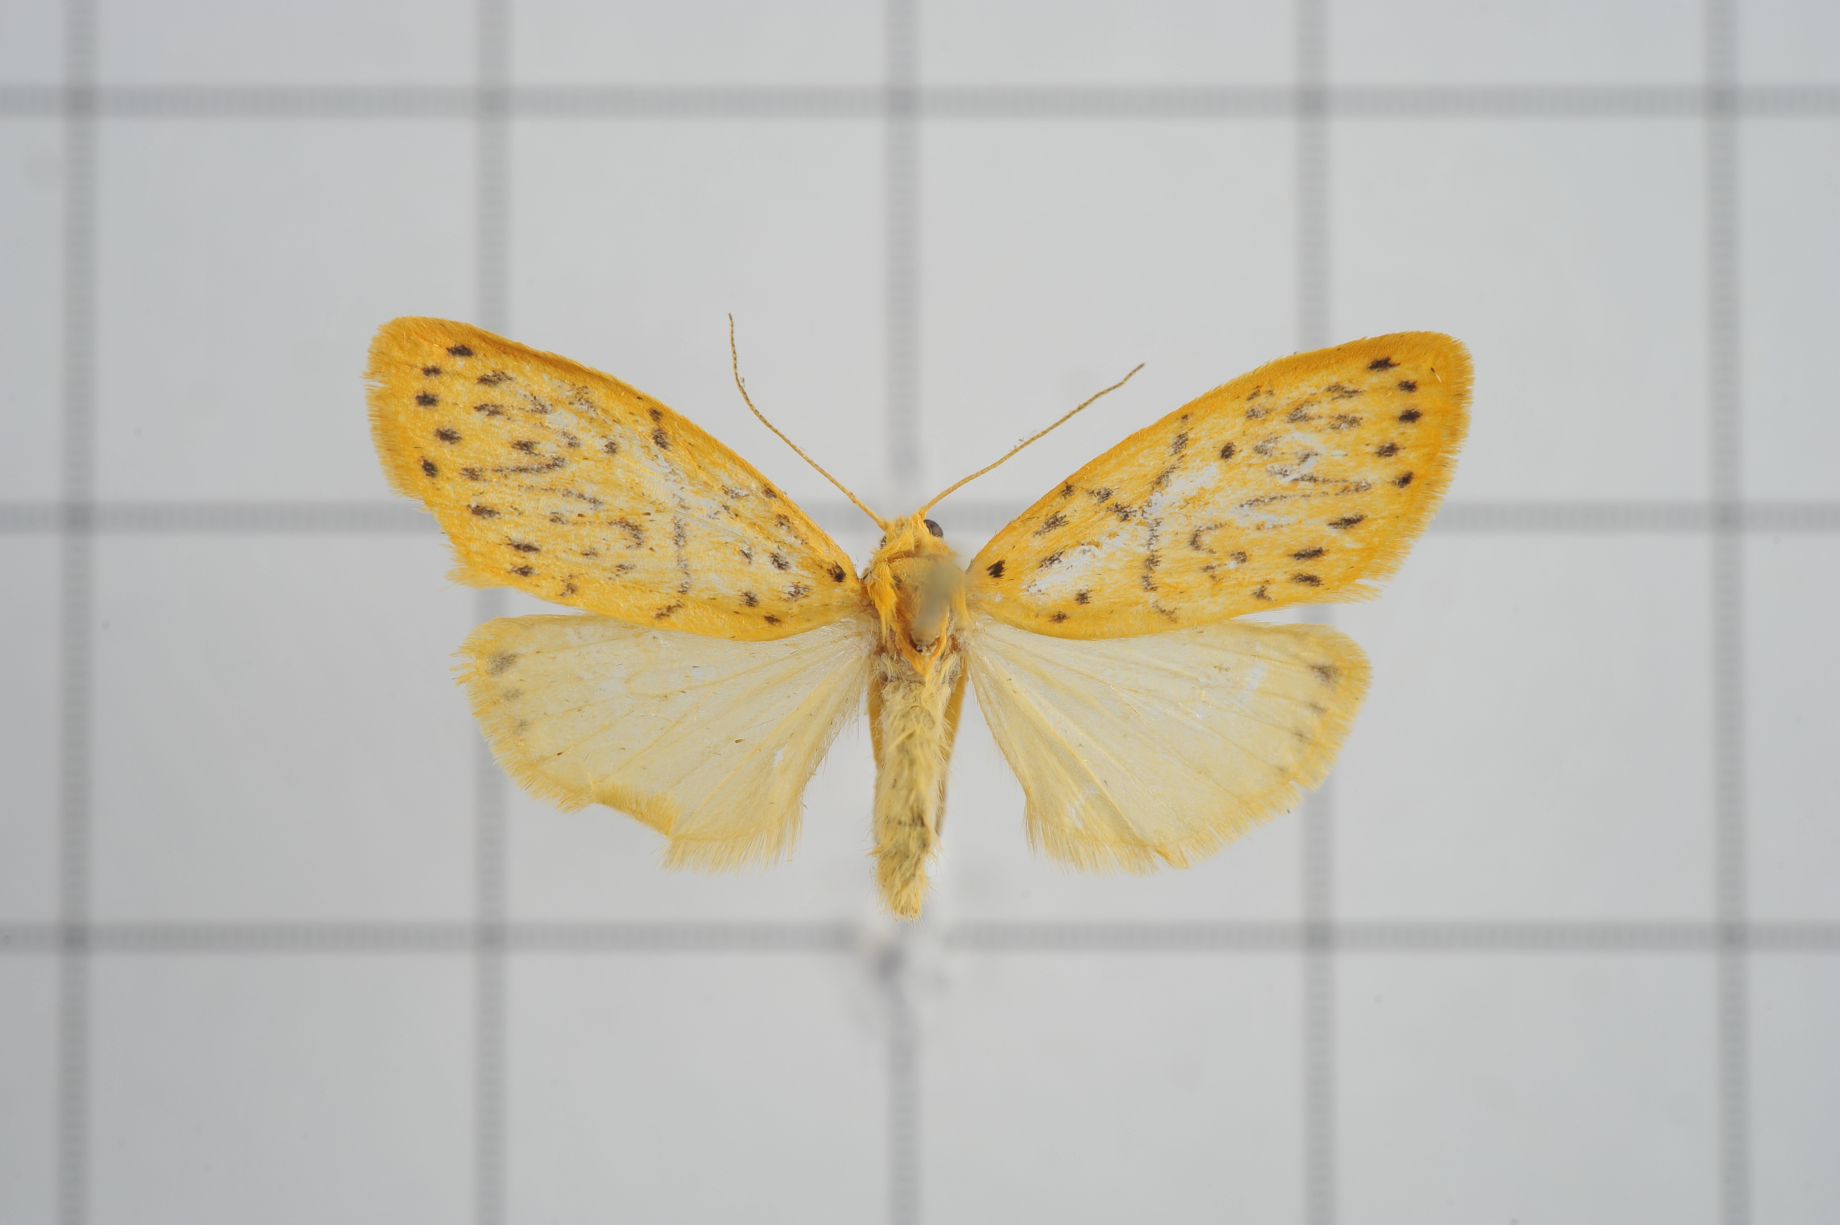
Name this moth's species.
Huangilene alikangiae alikangiae
